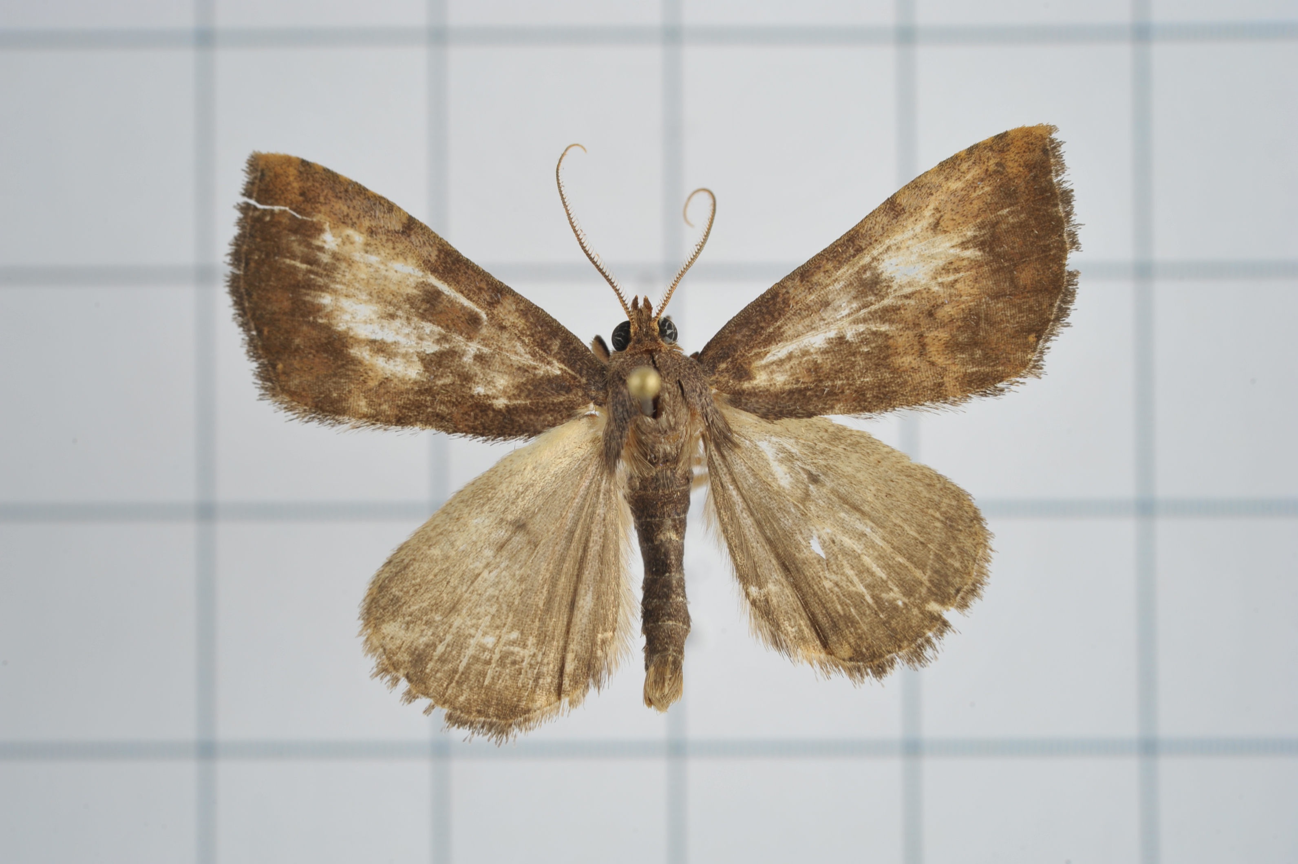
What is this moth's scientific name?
Scedopla umbrosa
